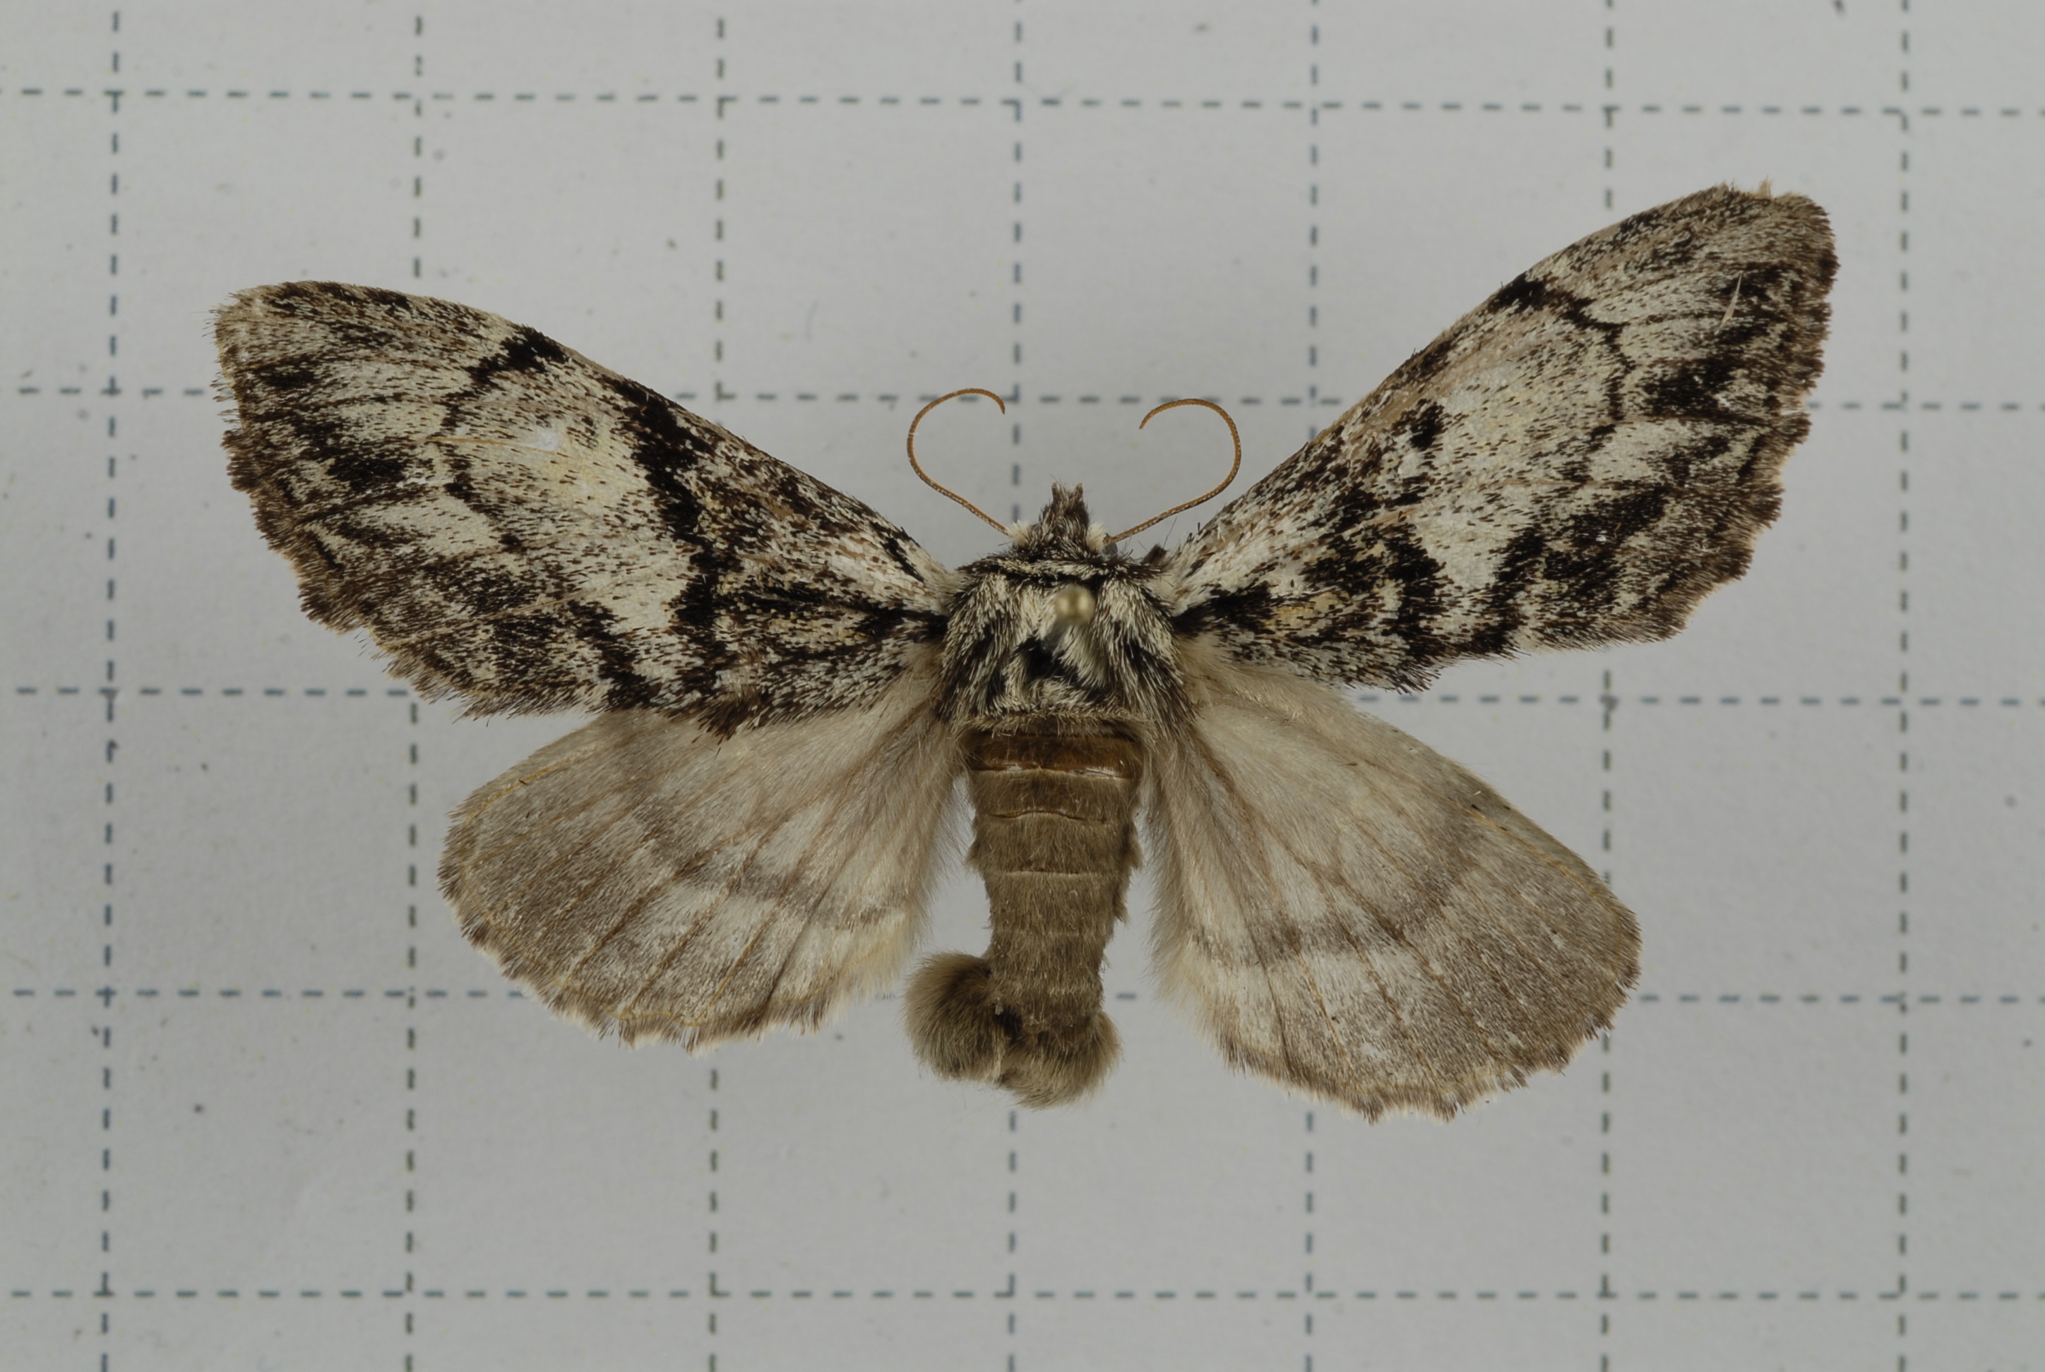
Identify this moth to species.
Phalerodonta manleyi formosana
